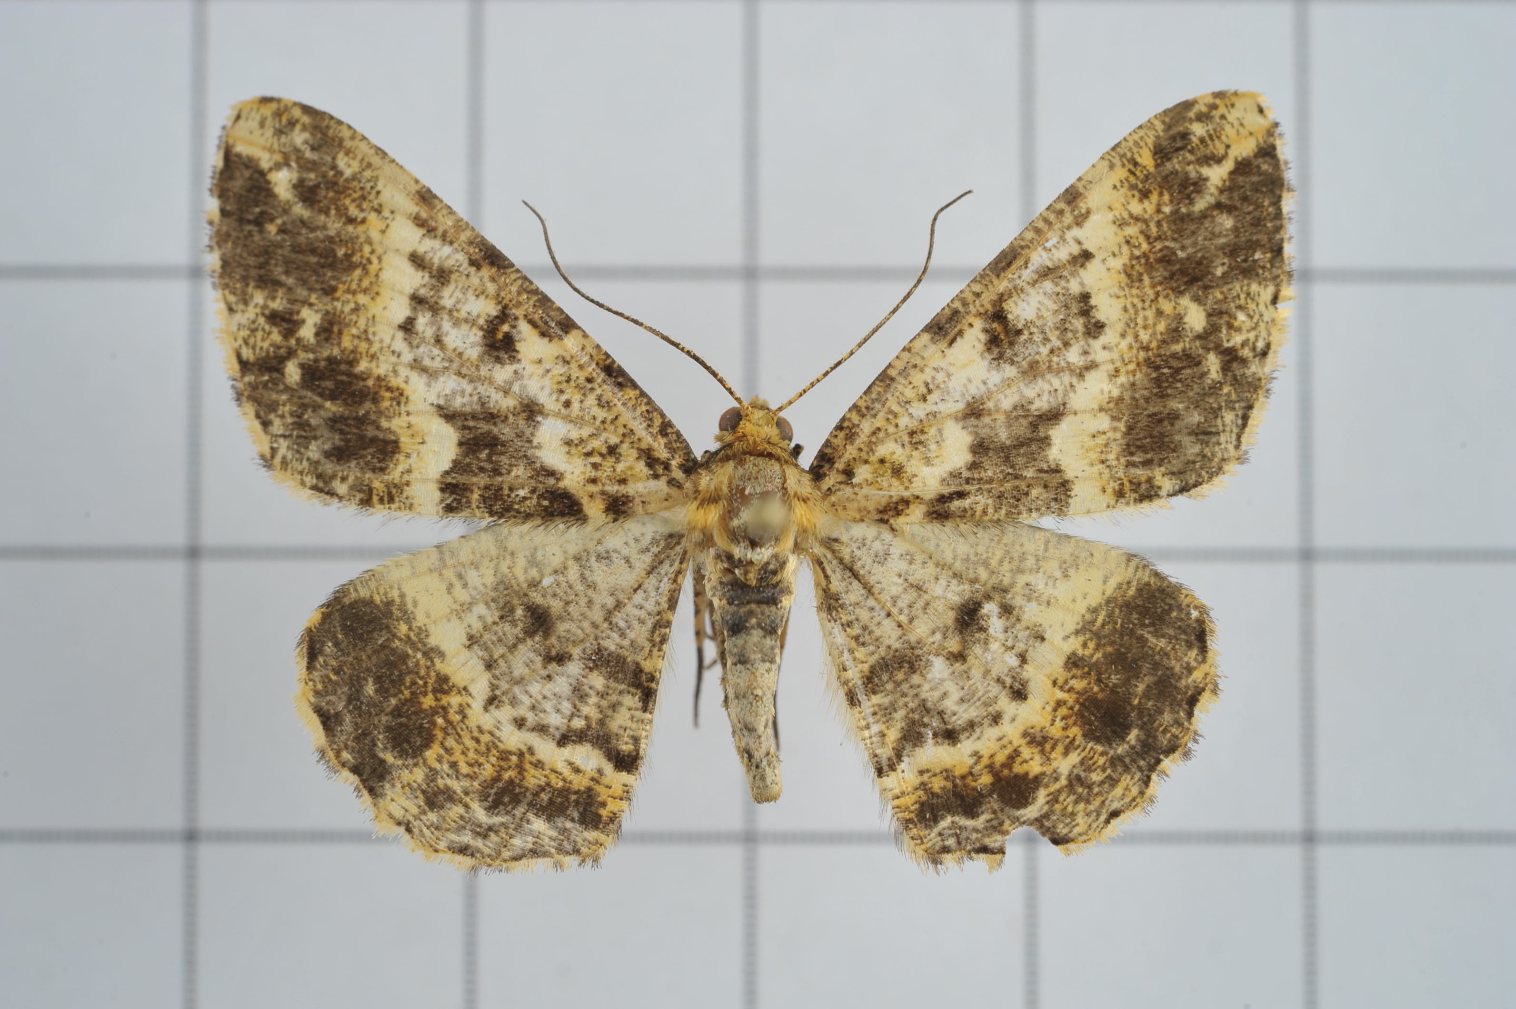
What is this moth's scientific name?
Harutaea flavizona
